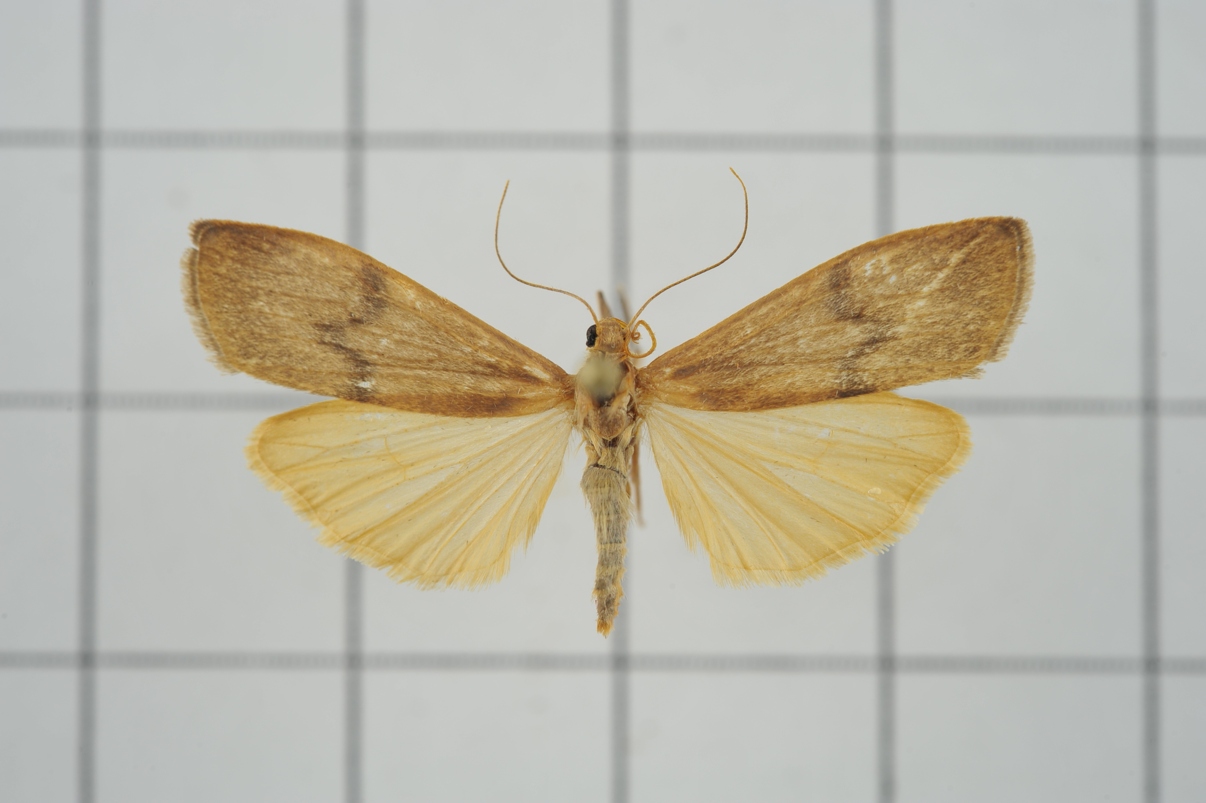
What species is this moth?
Teuloma tainebula
